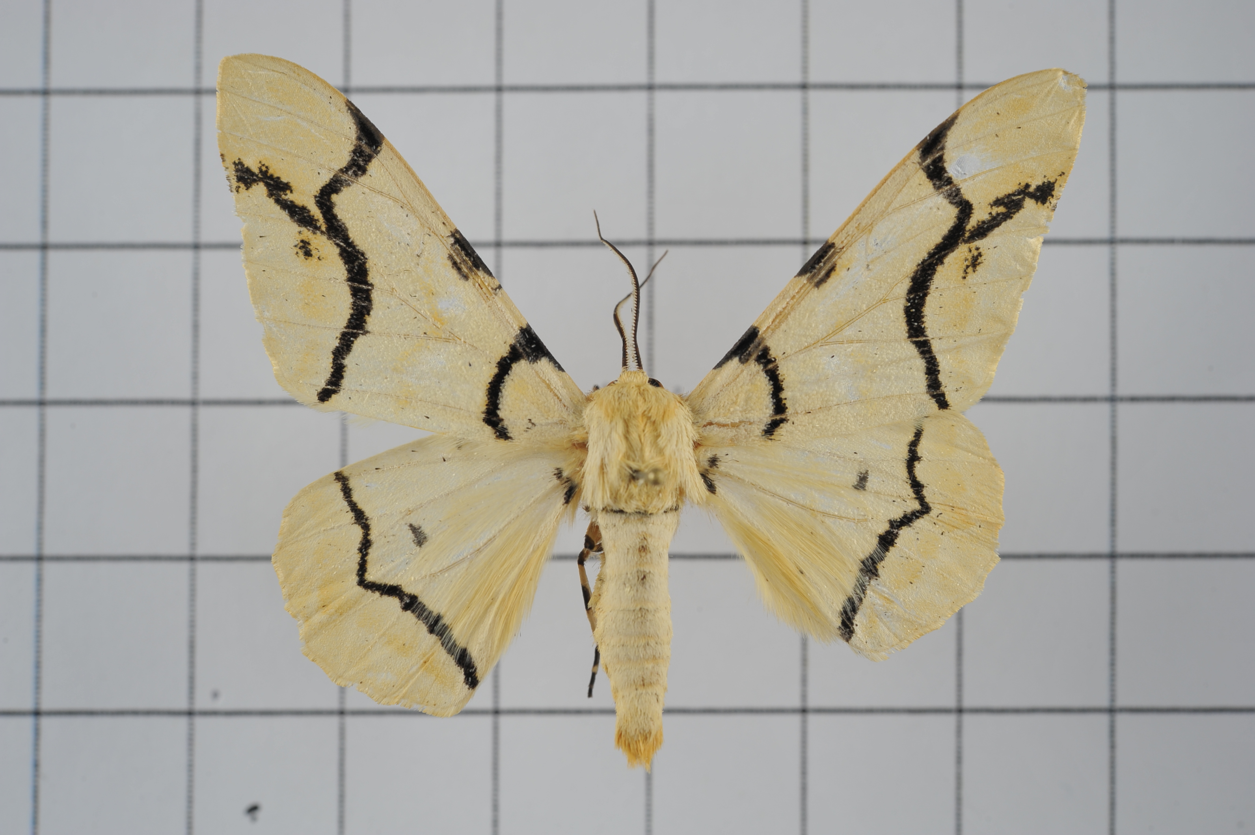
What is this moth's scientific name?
Biston perclara
